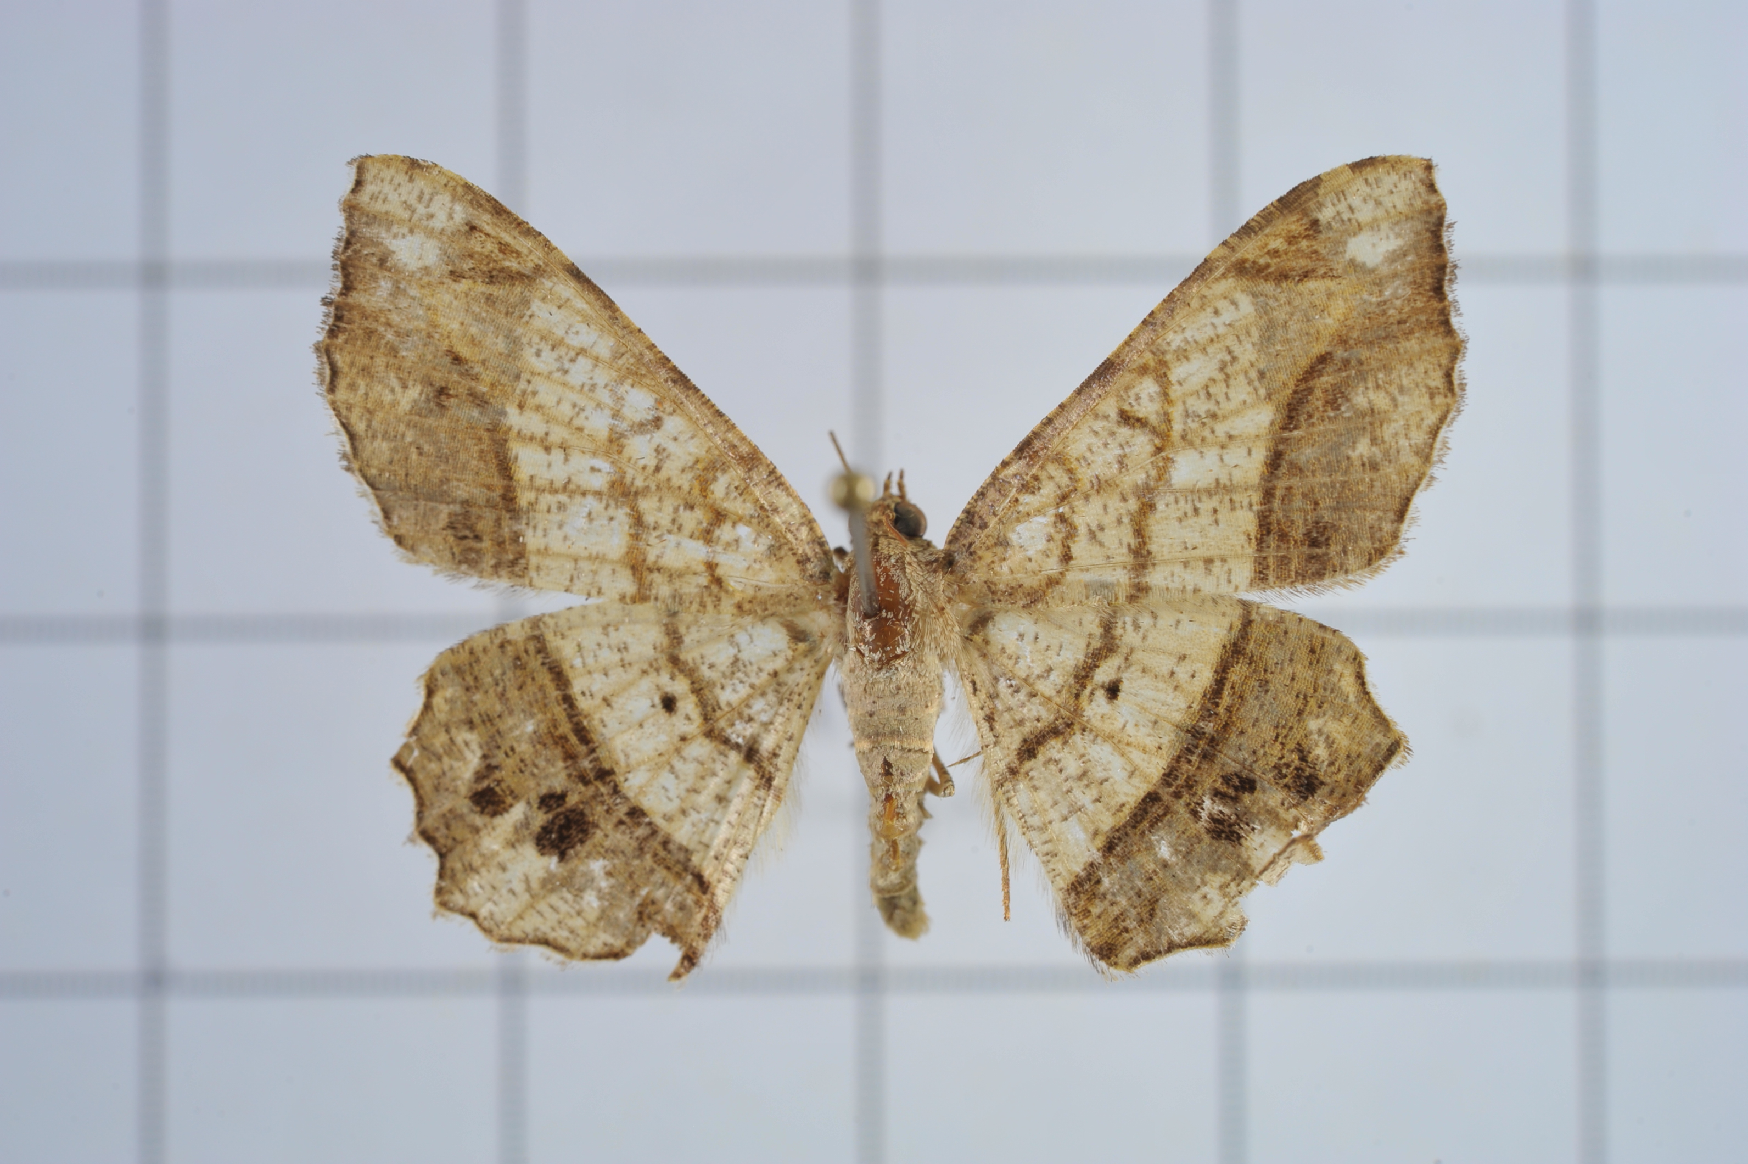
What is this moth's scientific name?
Chiasmia intermediaria
